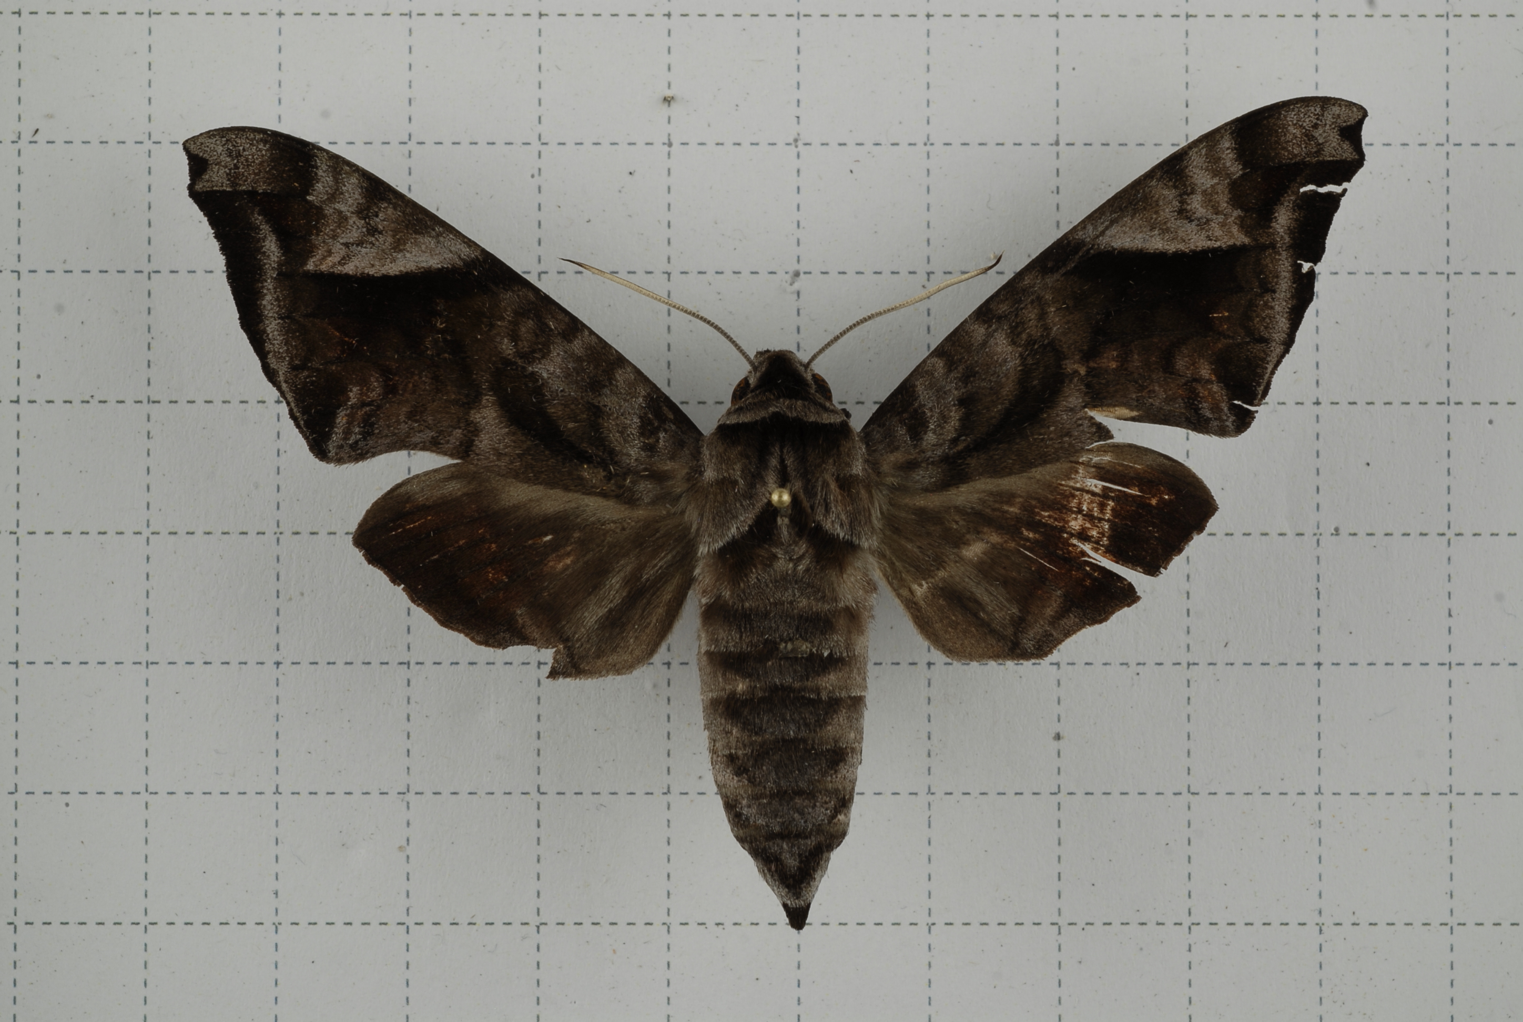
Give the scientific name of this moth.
Acosmeryx naga metanaga
